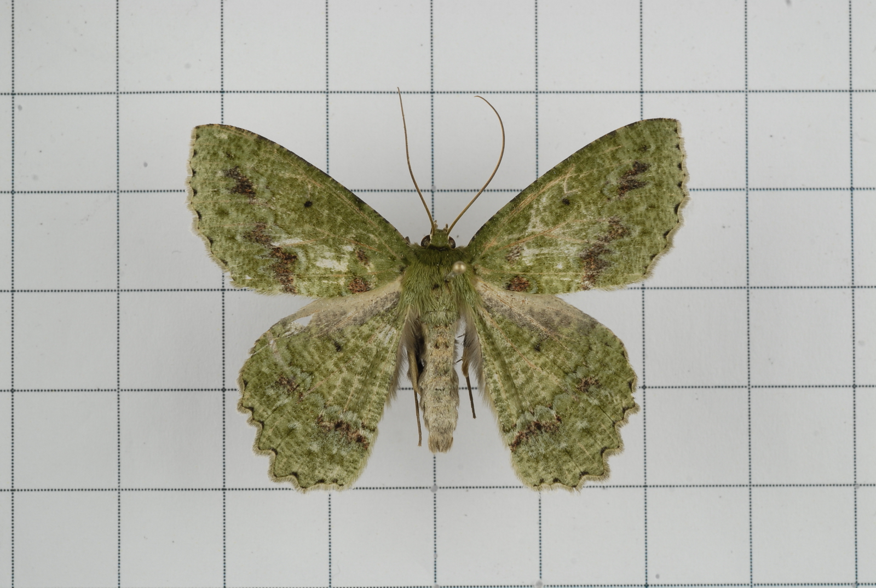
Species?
Herochroma baibarana
